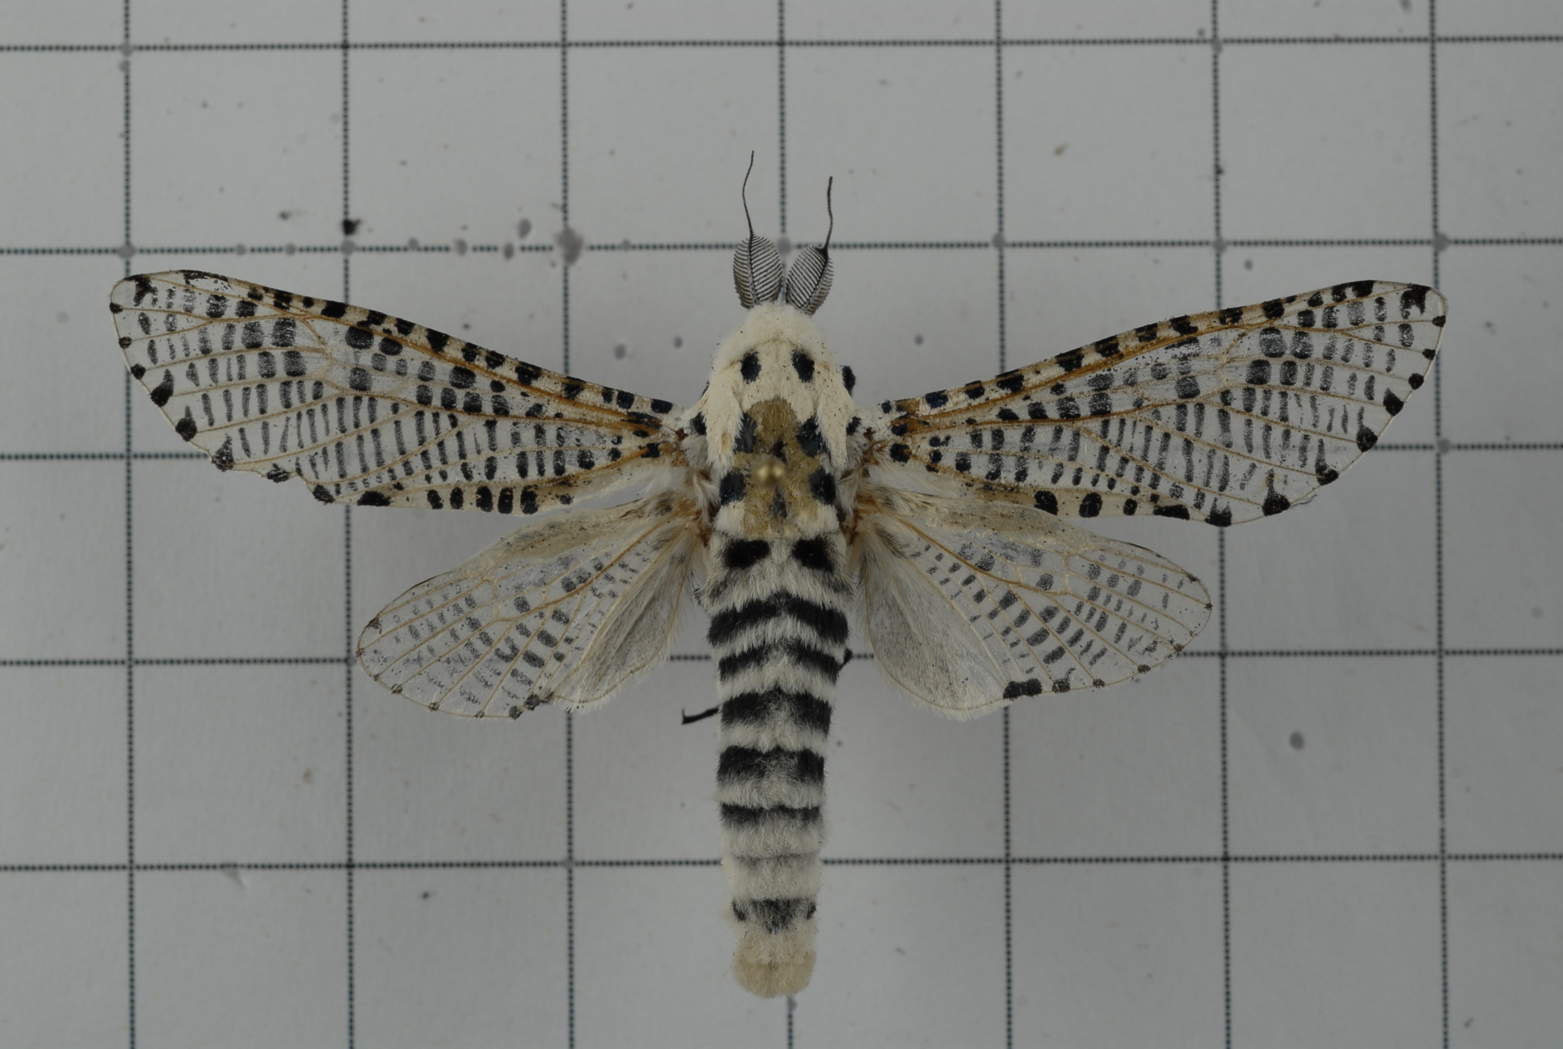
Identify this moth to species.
Zeuzera multistrigata multistrigata
